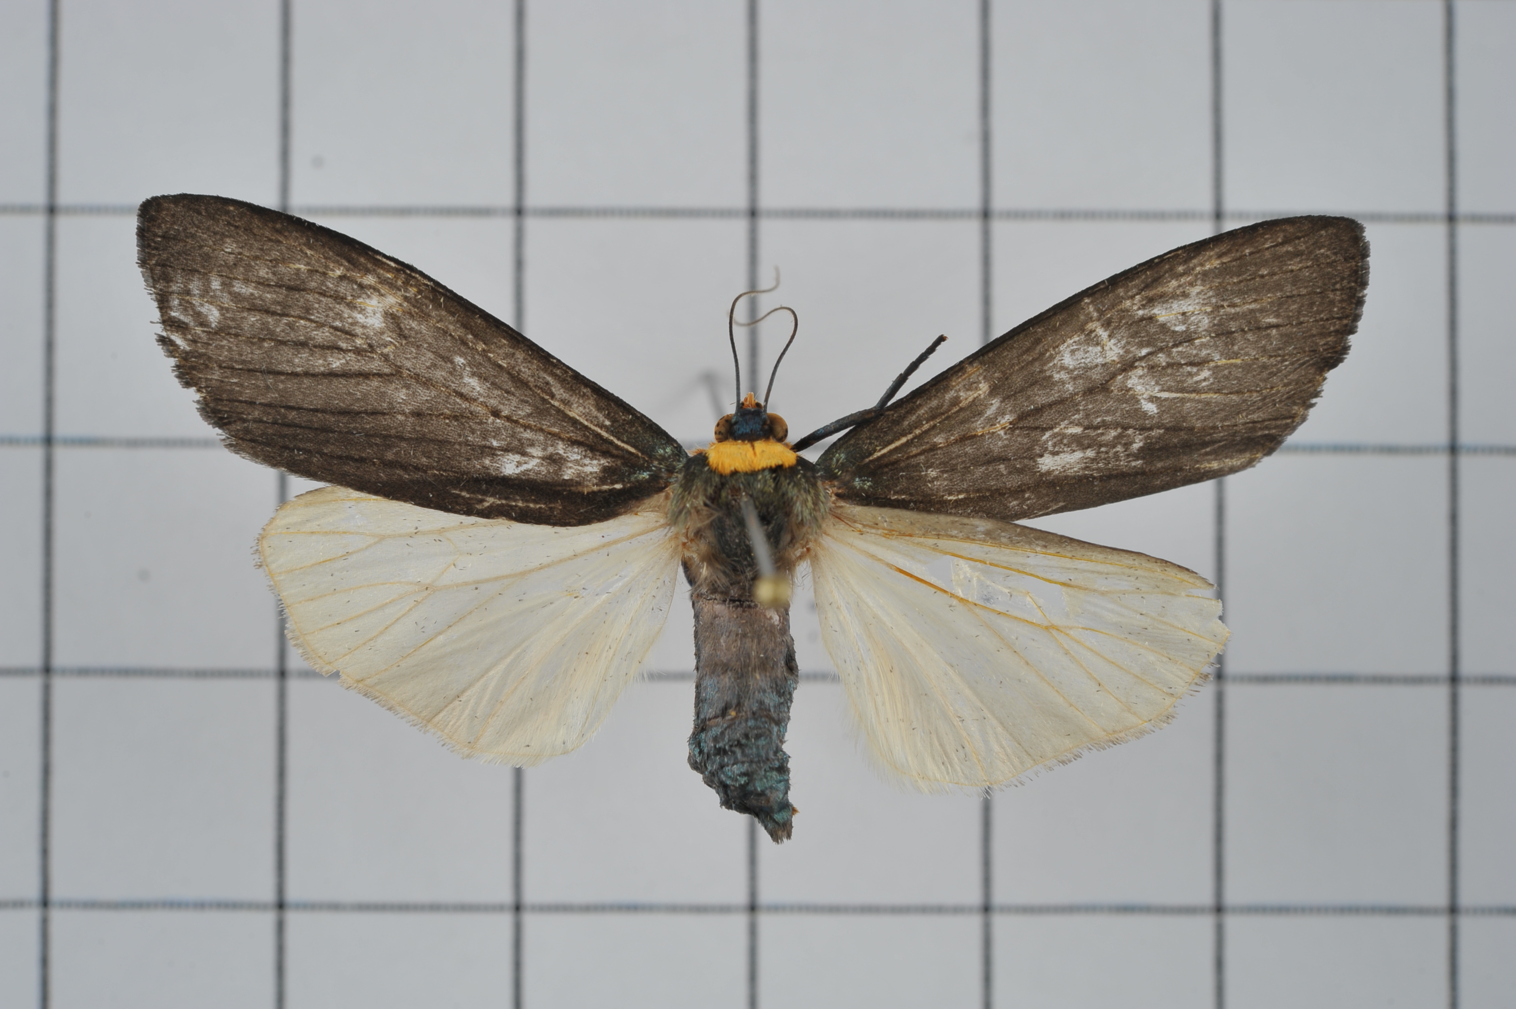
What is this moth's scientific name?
Paraona staudingeri formosana
